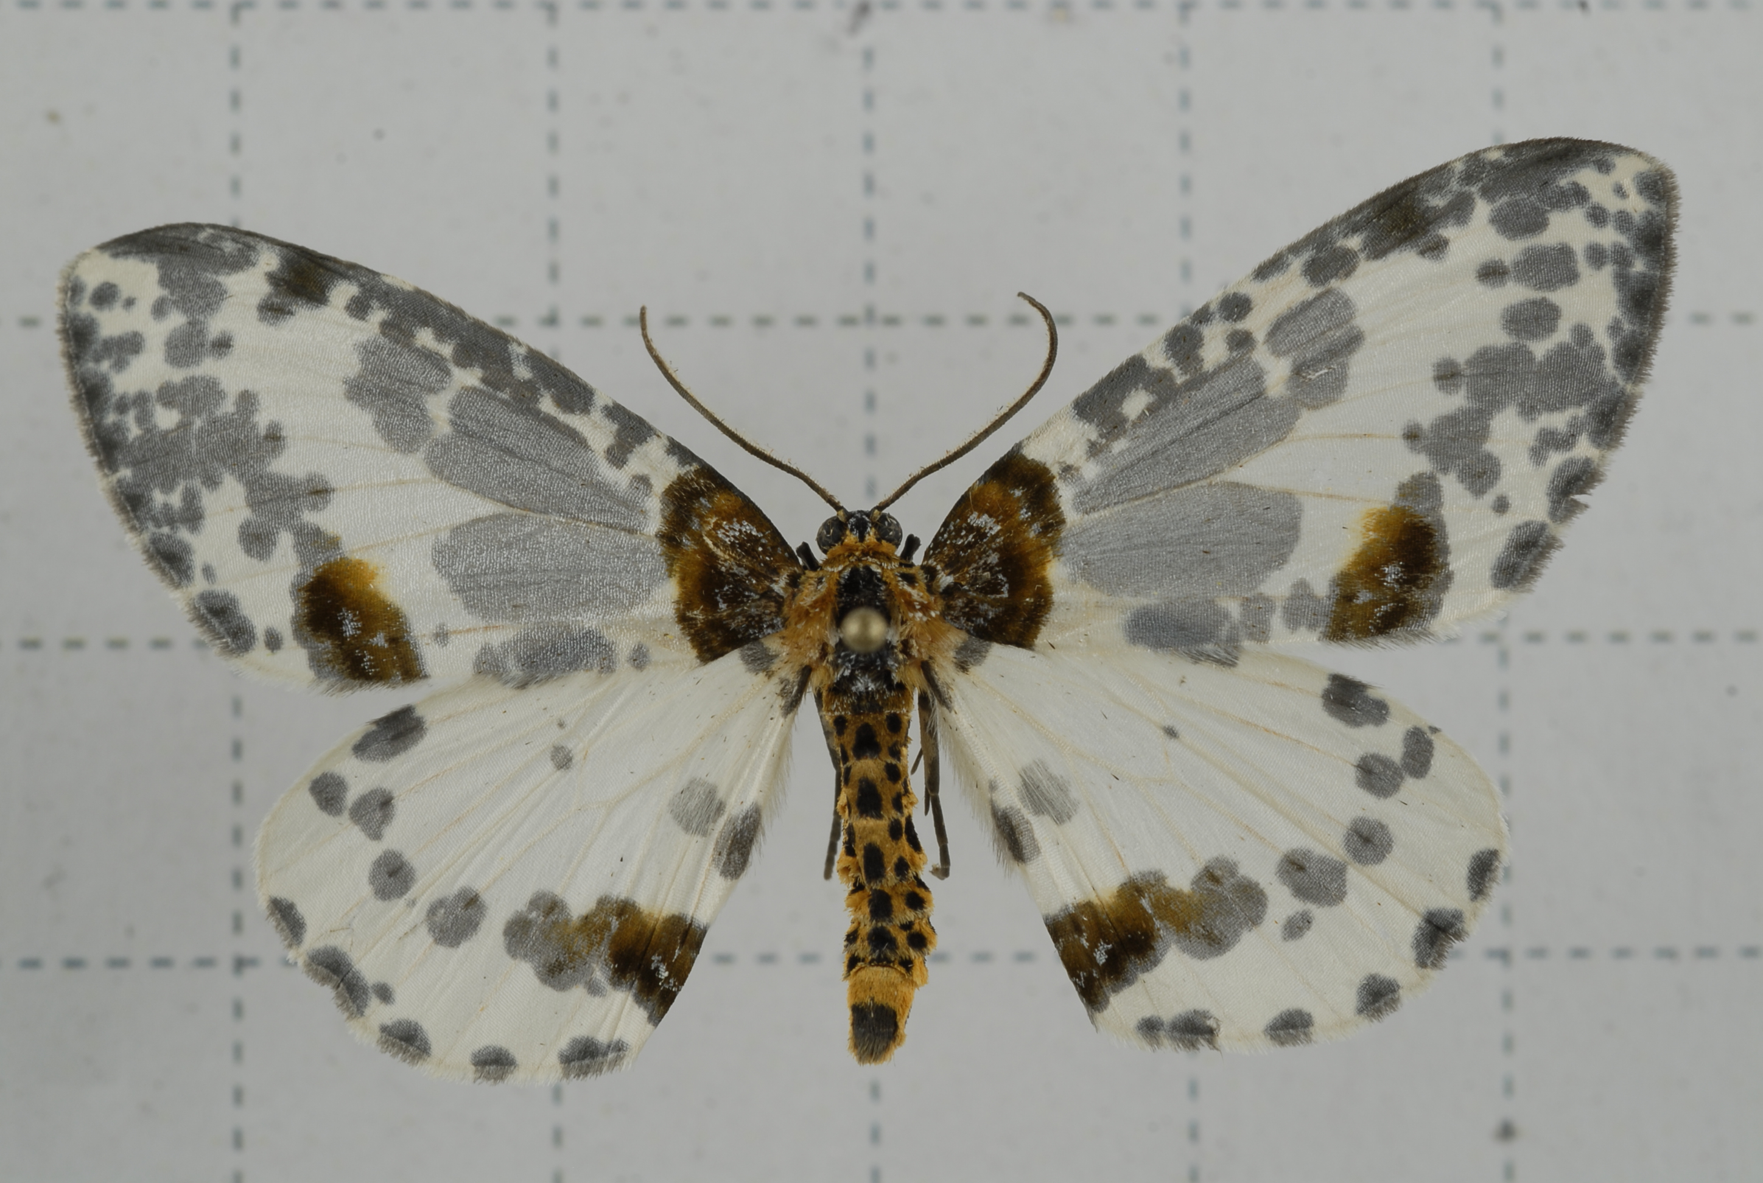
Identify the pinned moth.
Abraxas submartiaria
